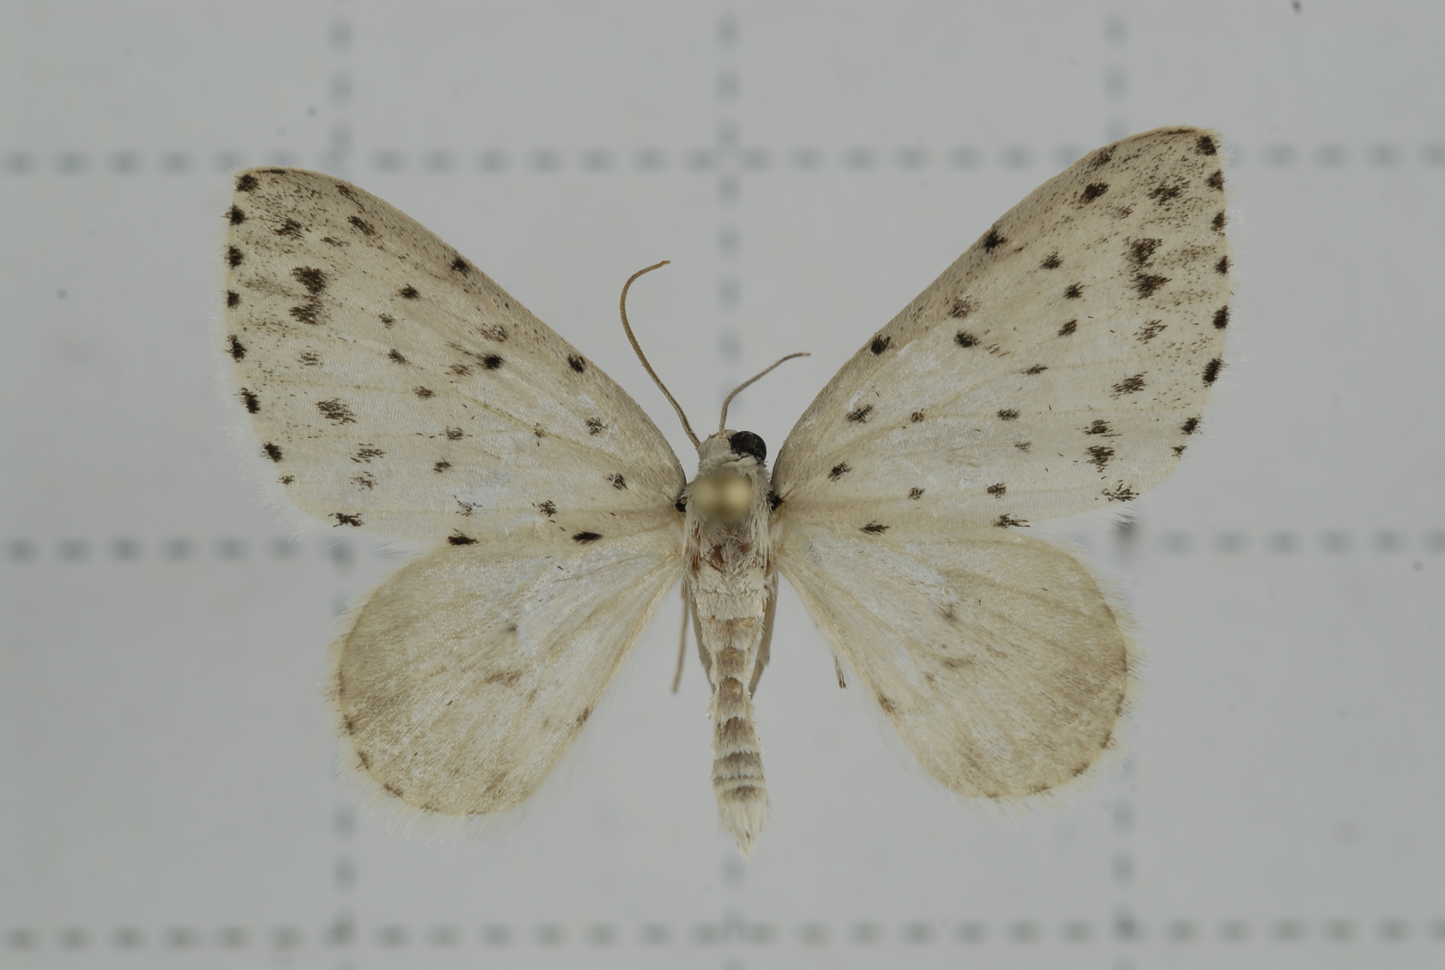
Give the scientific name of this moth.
Naxidia punctata
